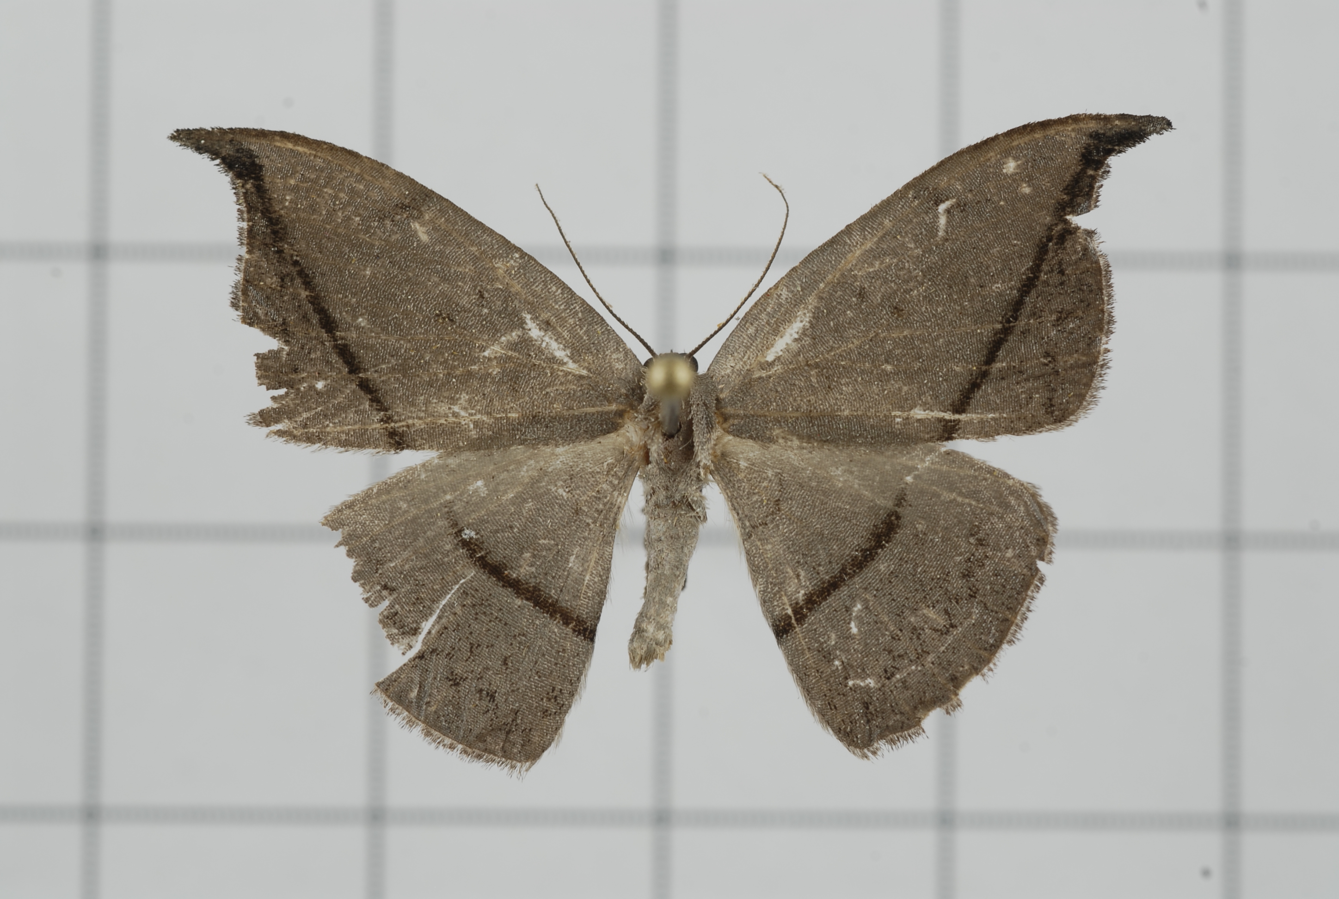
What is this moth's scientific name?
Albara reversaria opalescens
